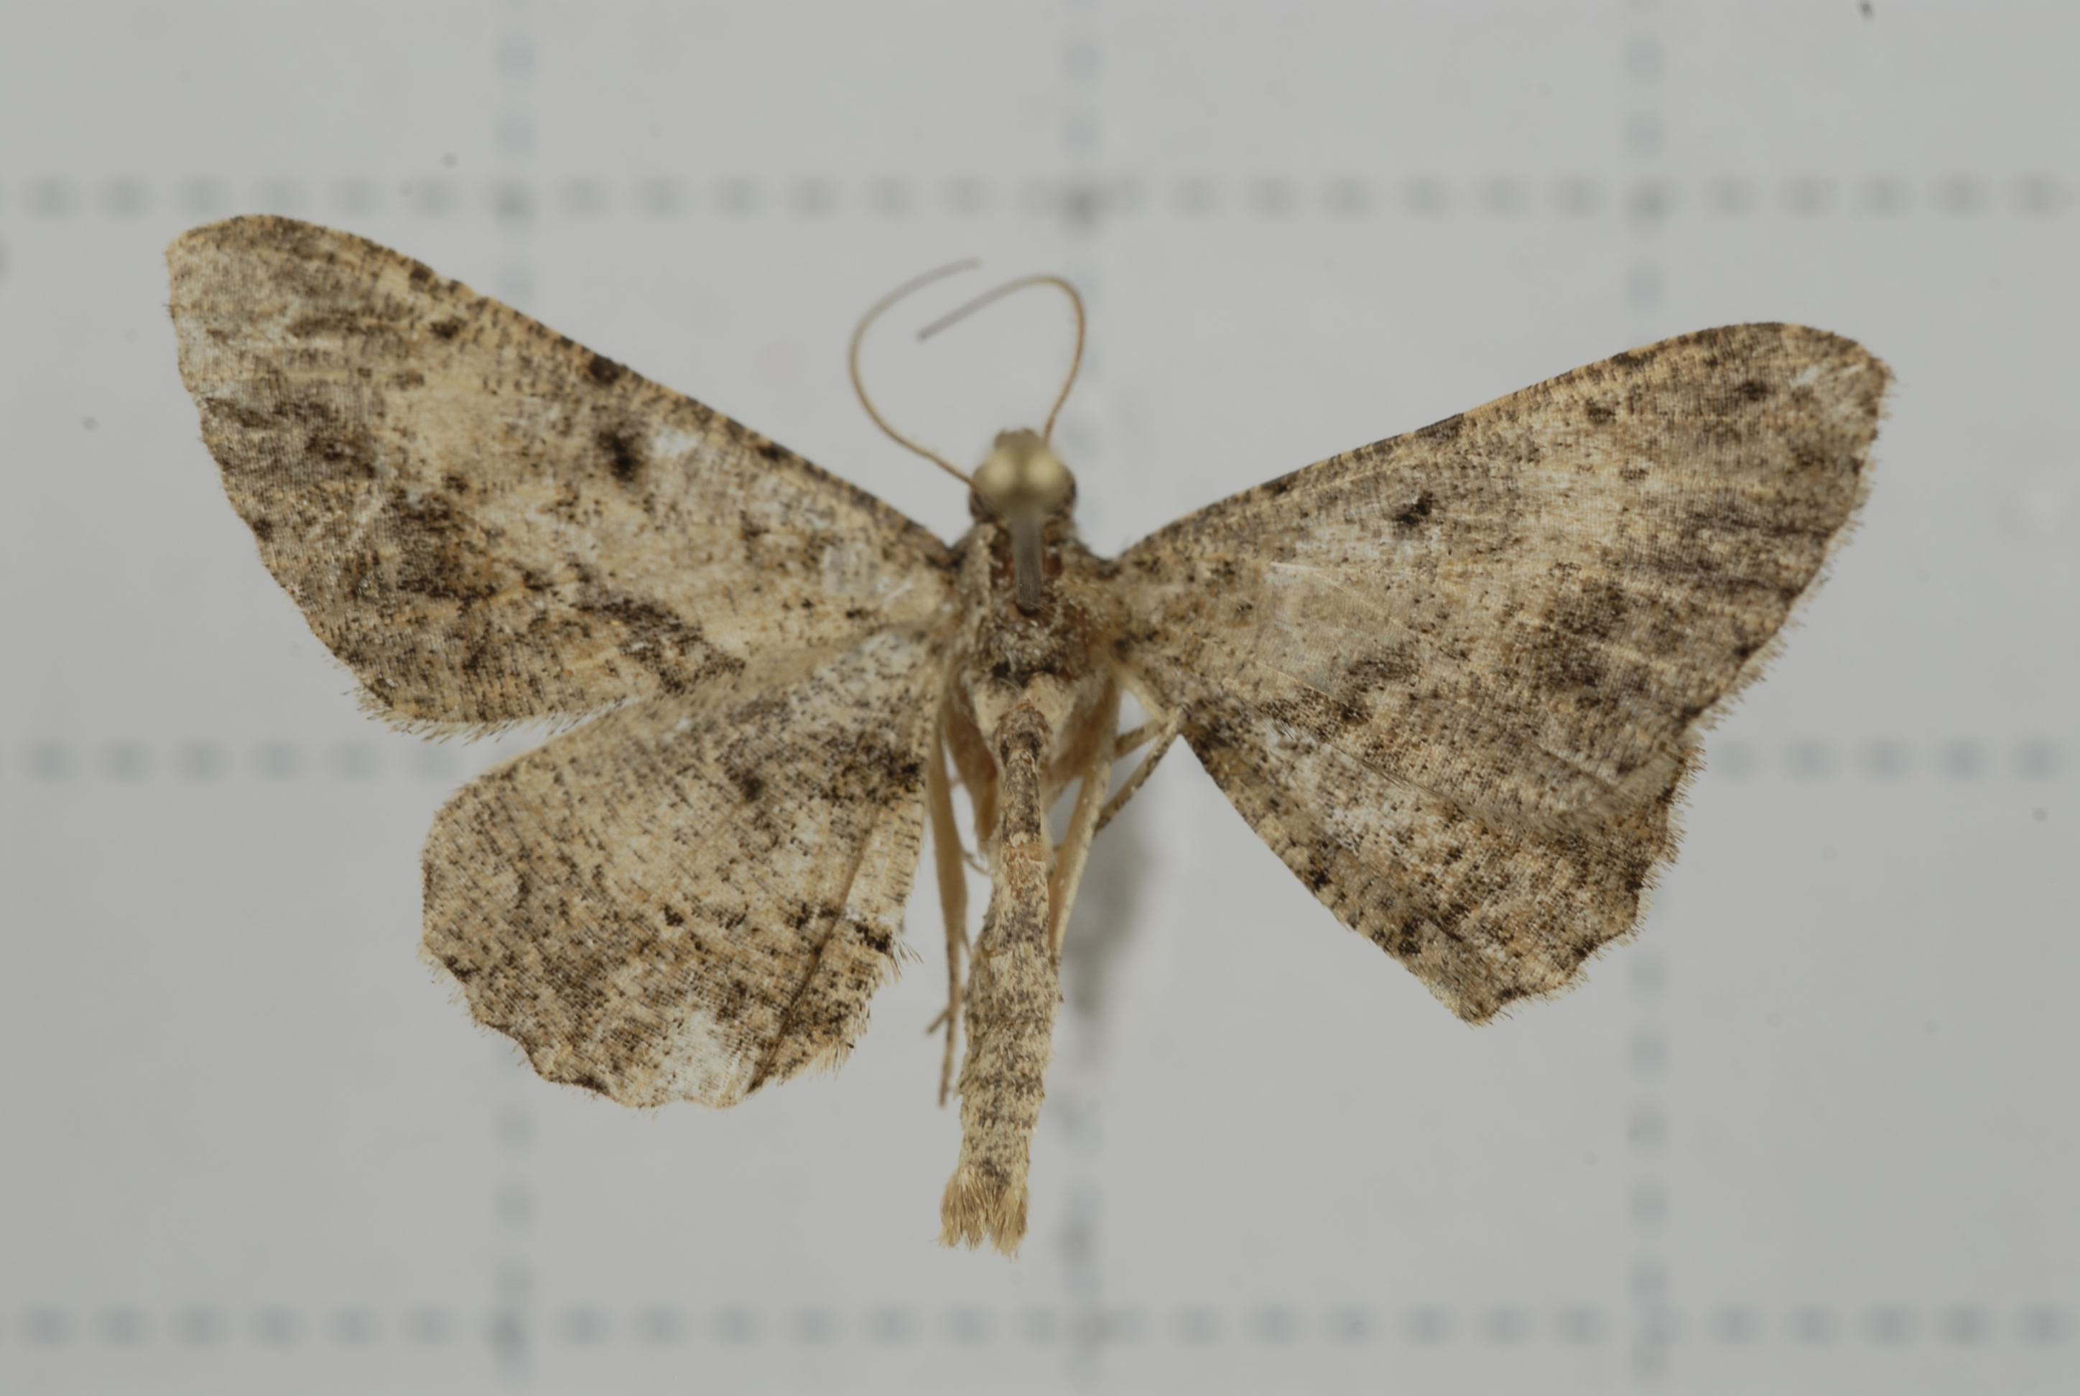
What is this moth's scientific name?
Psilalcis breta rantaizana
